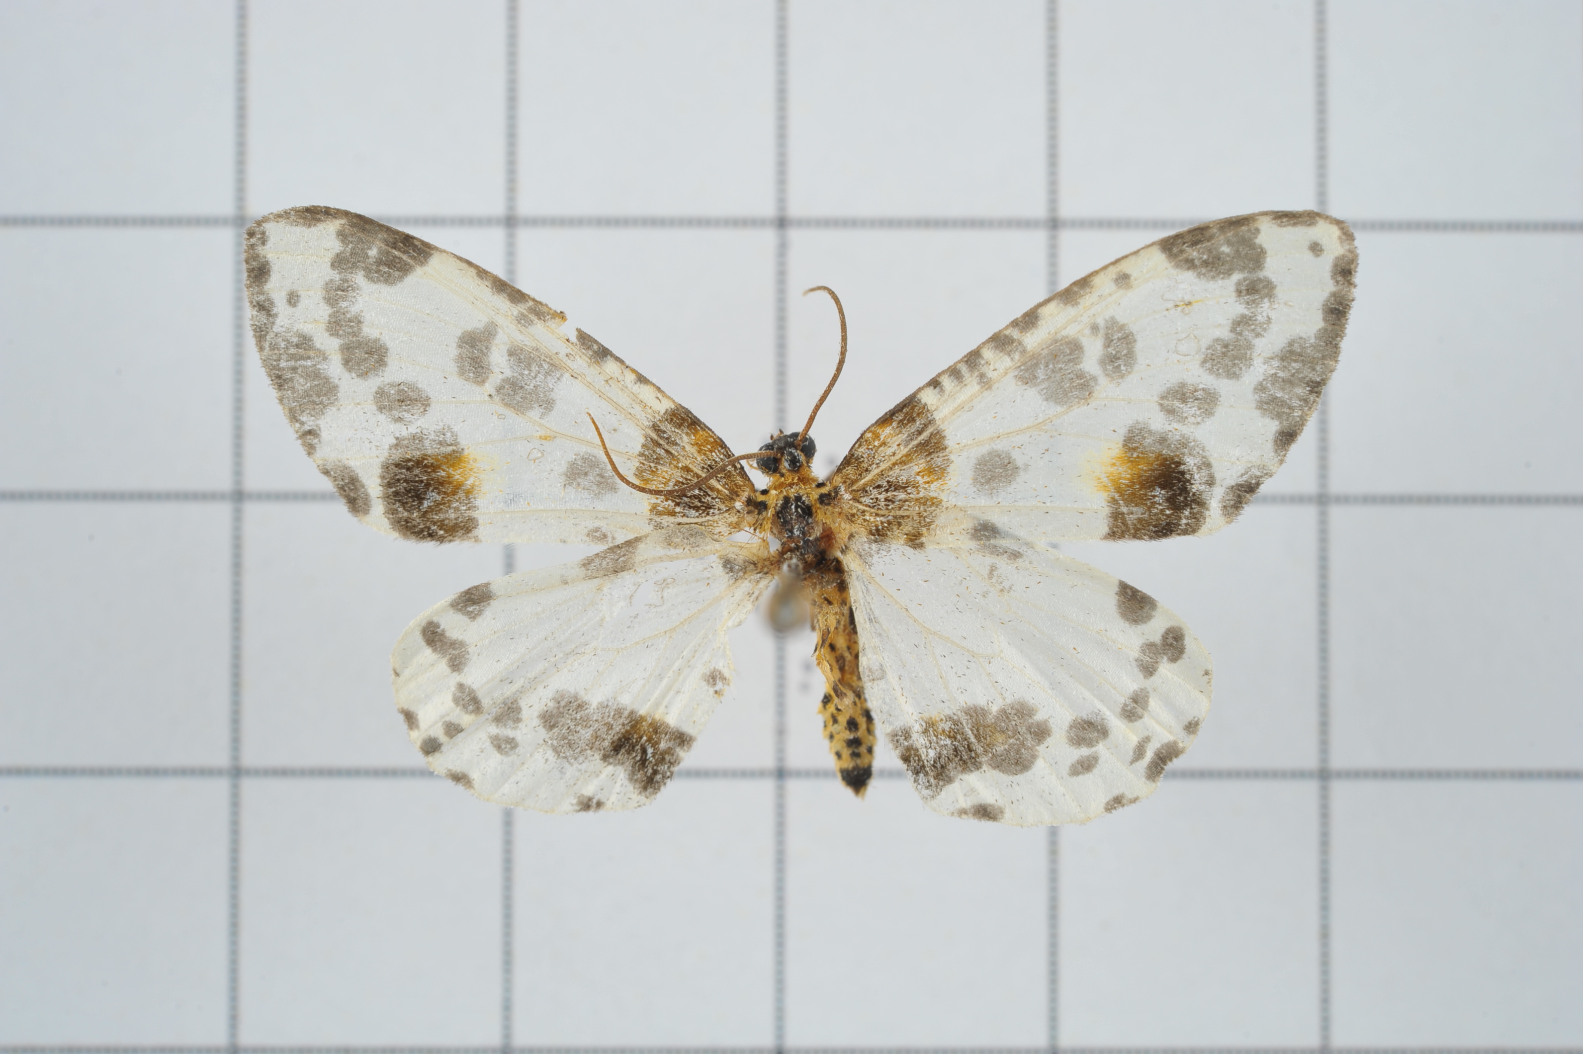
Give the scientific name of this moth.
Abraxas cupreilluminata
